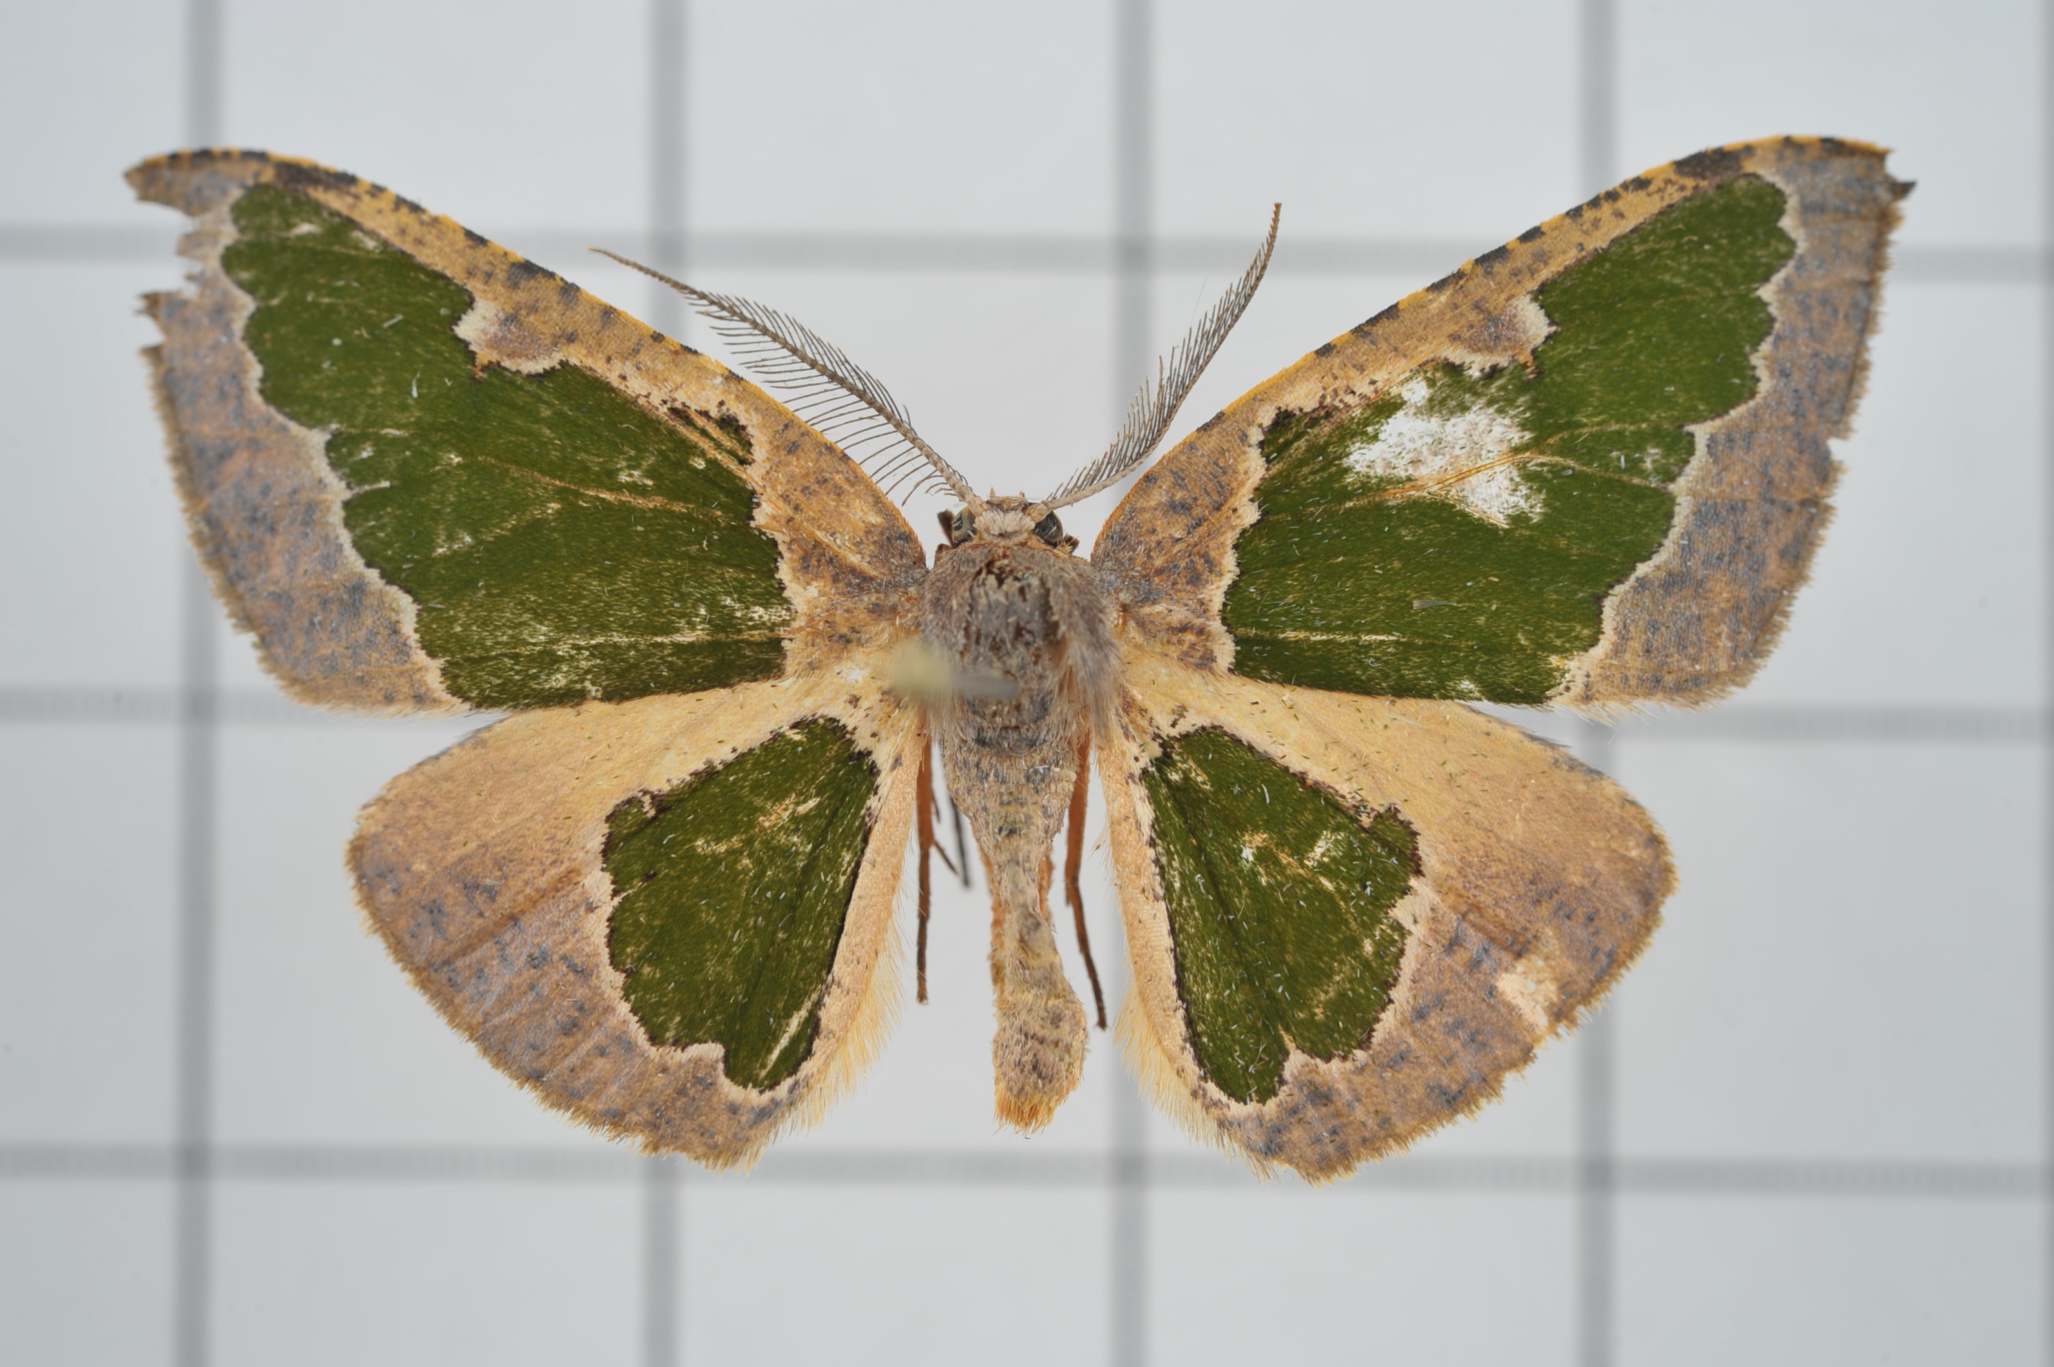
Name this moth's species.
Celenna festivaria formosensis
